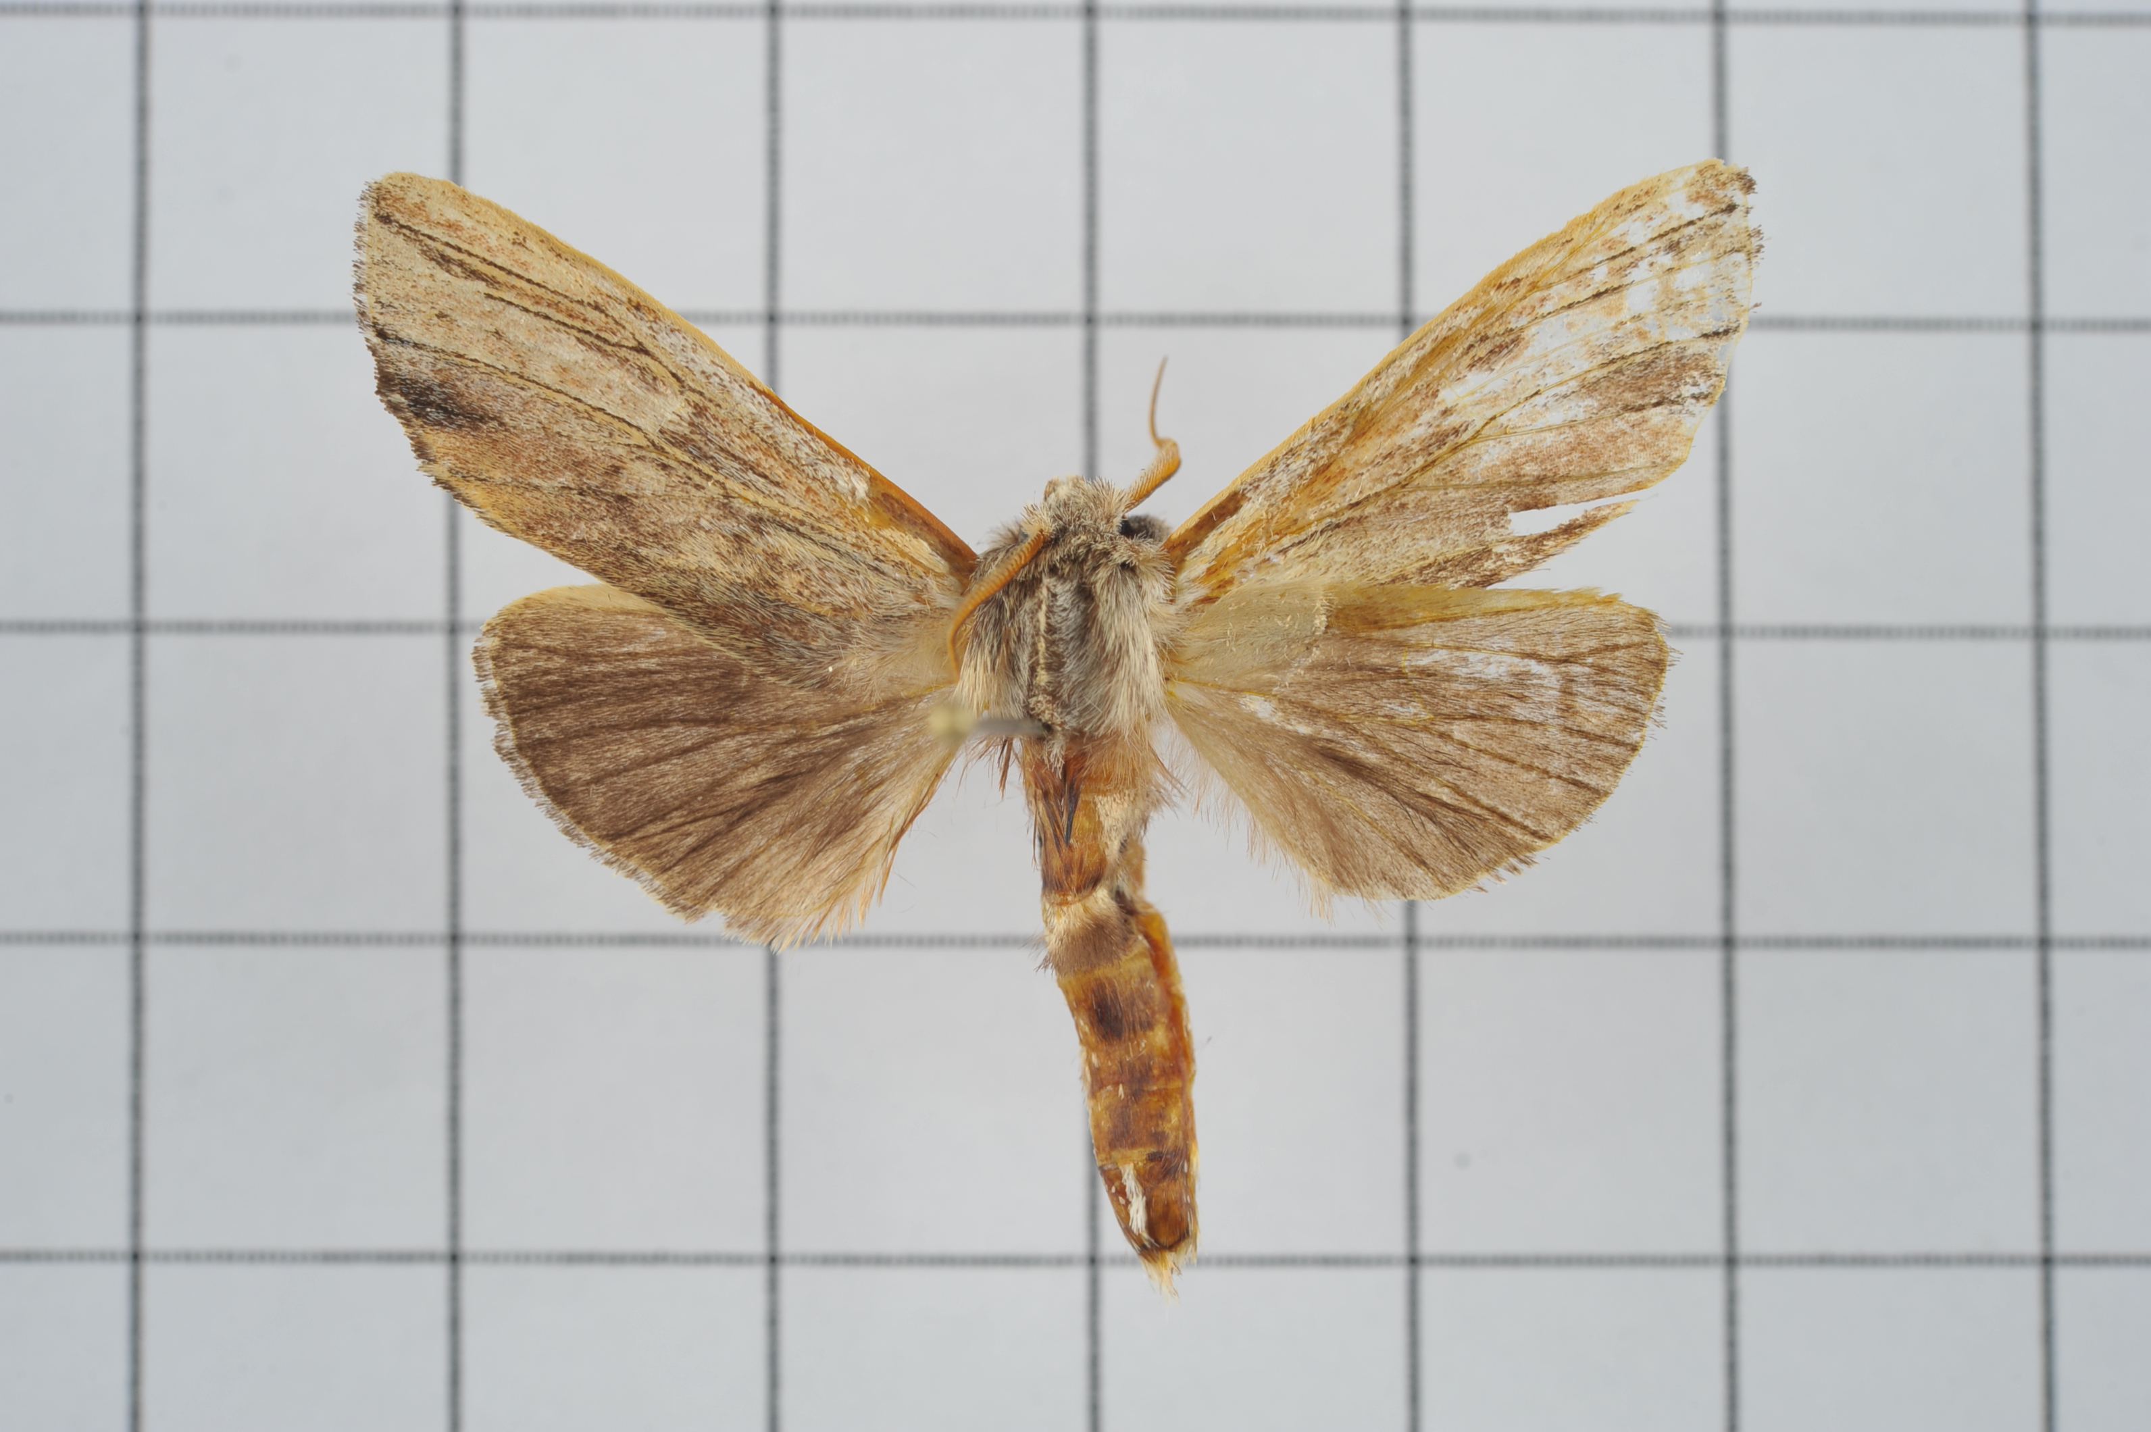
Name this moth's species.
Tensha striatella
